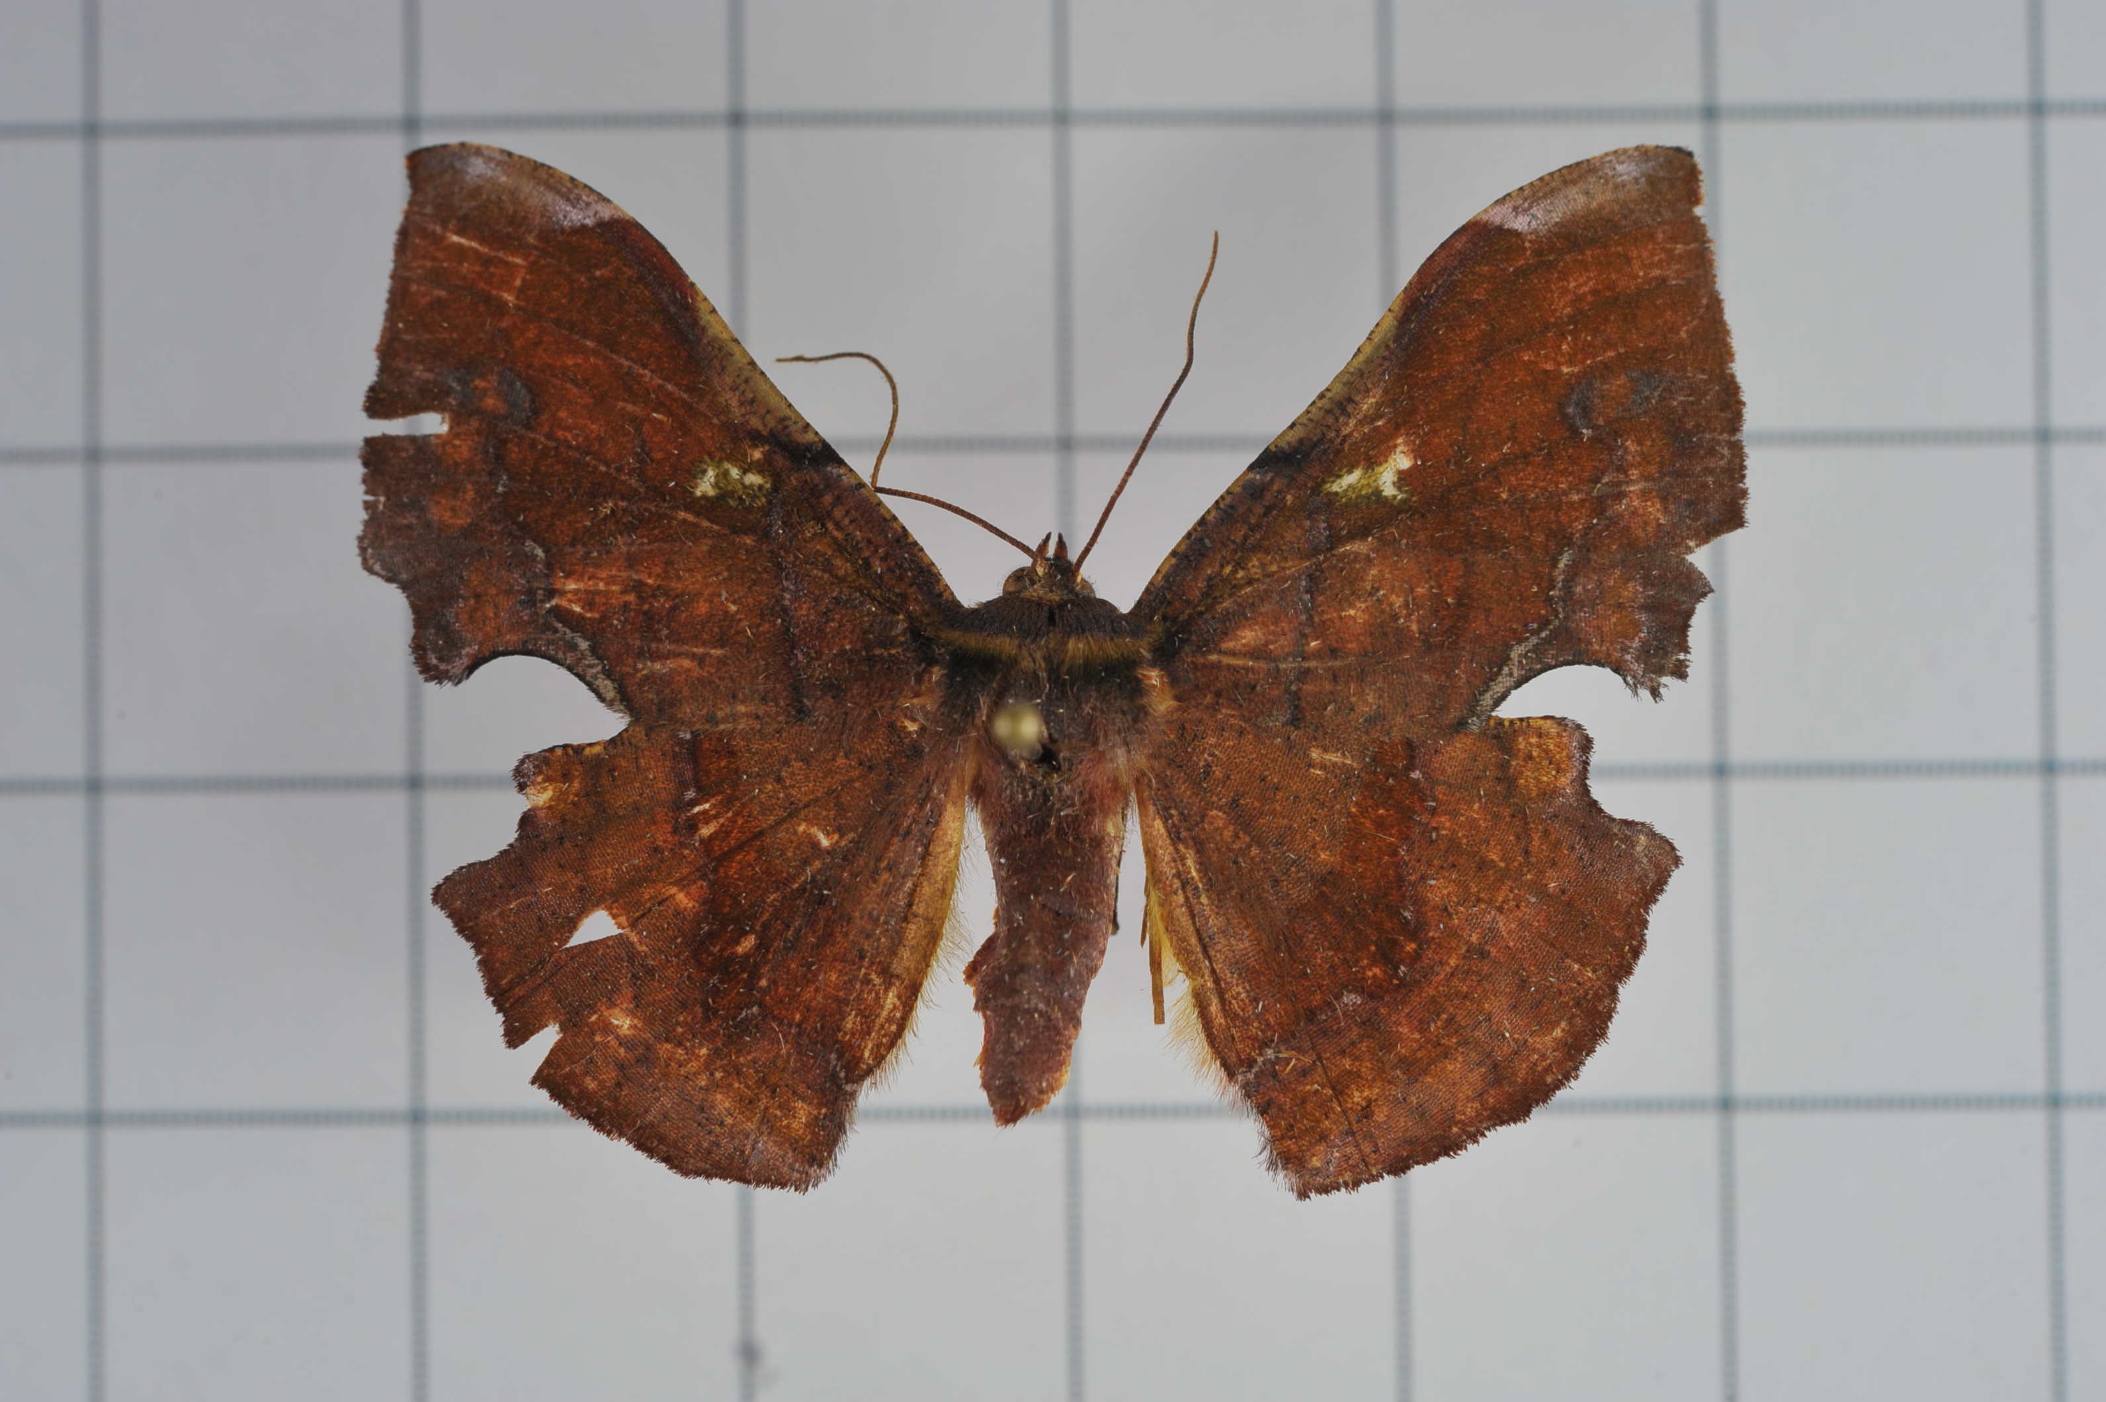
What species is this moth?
Fascellina chromataria
